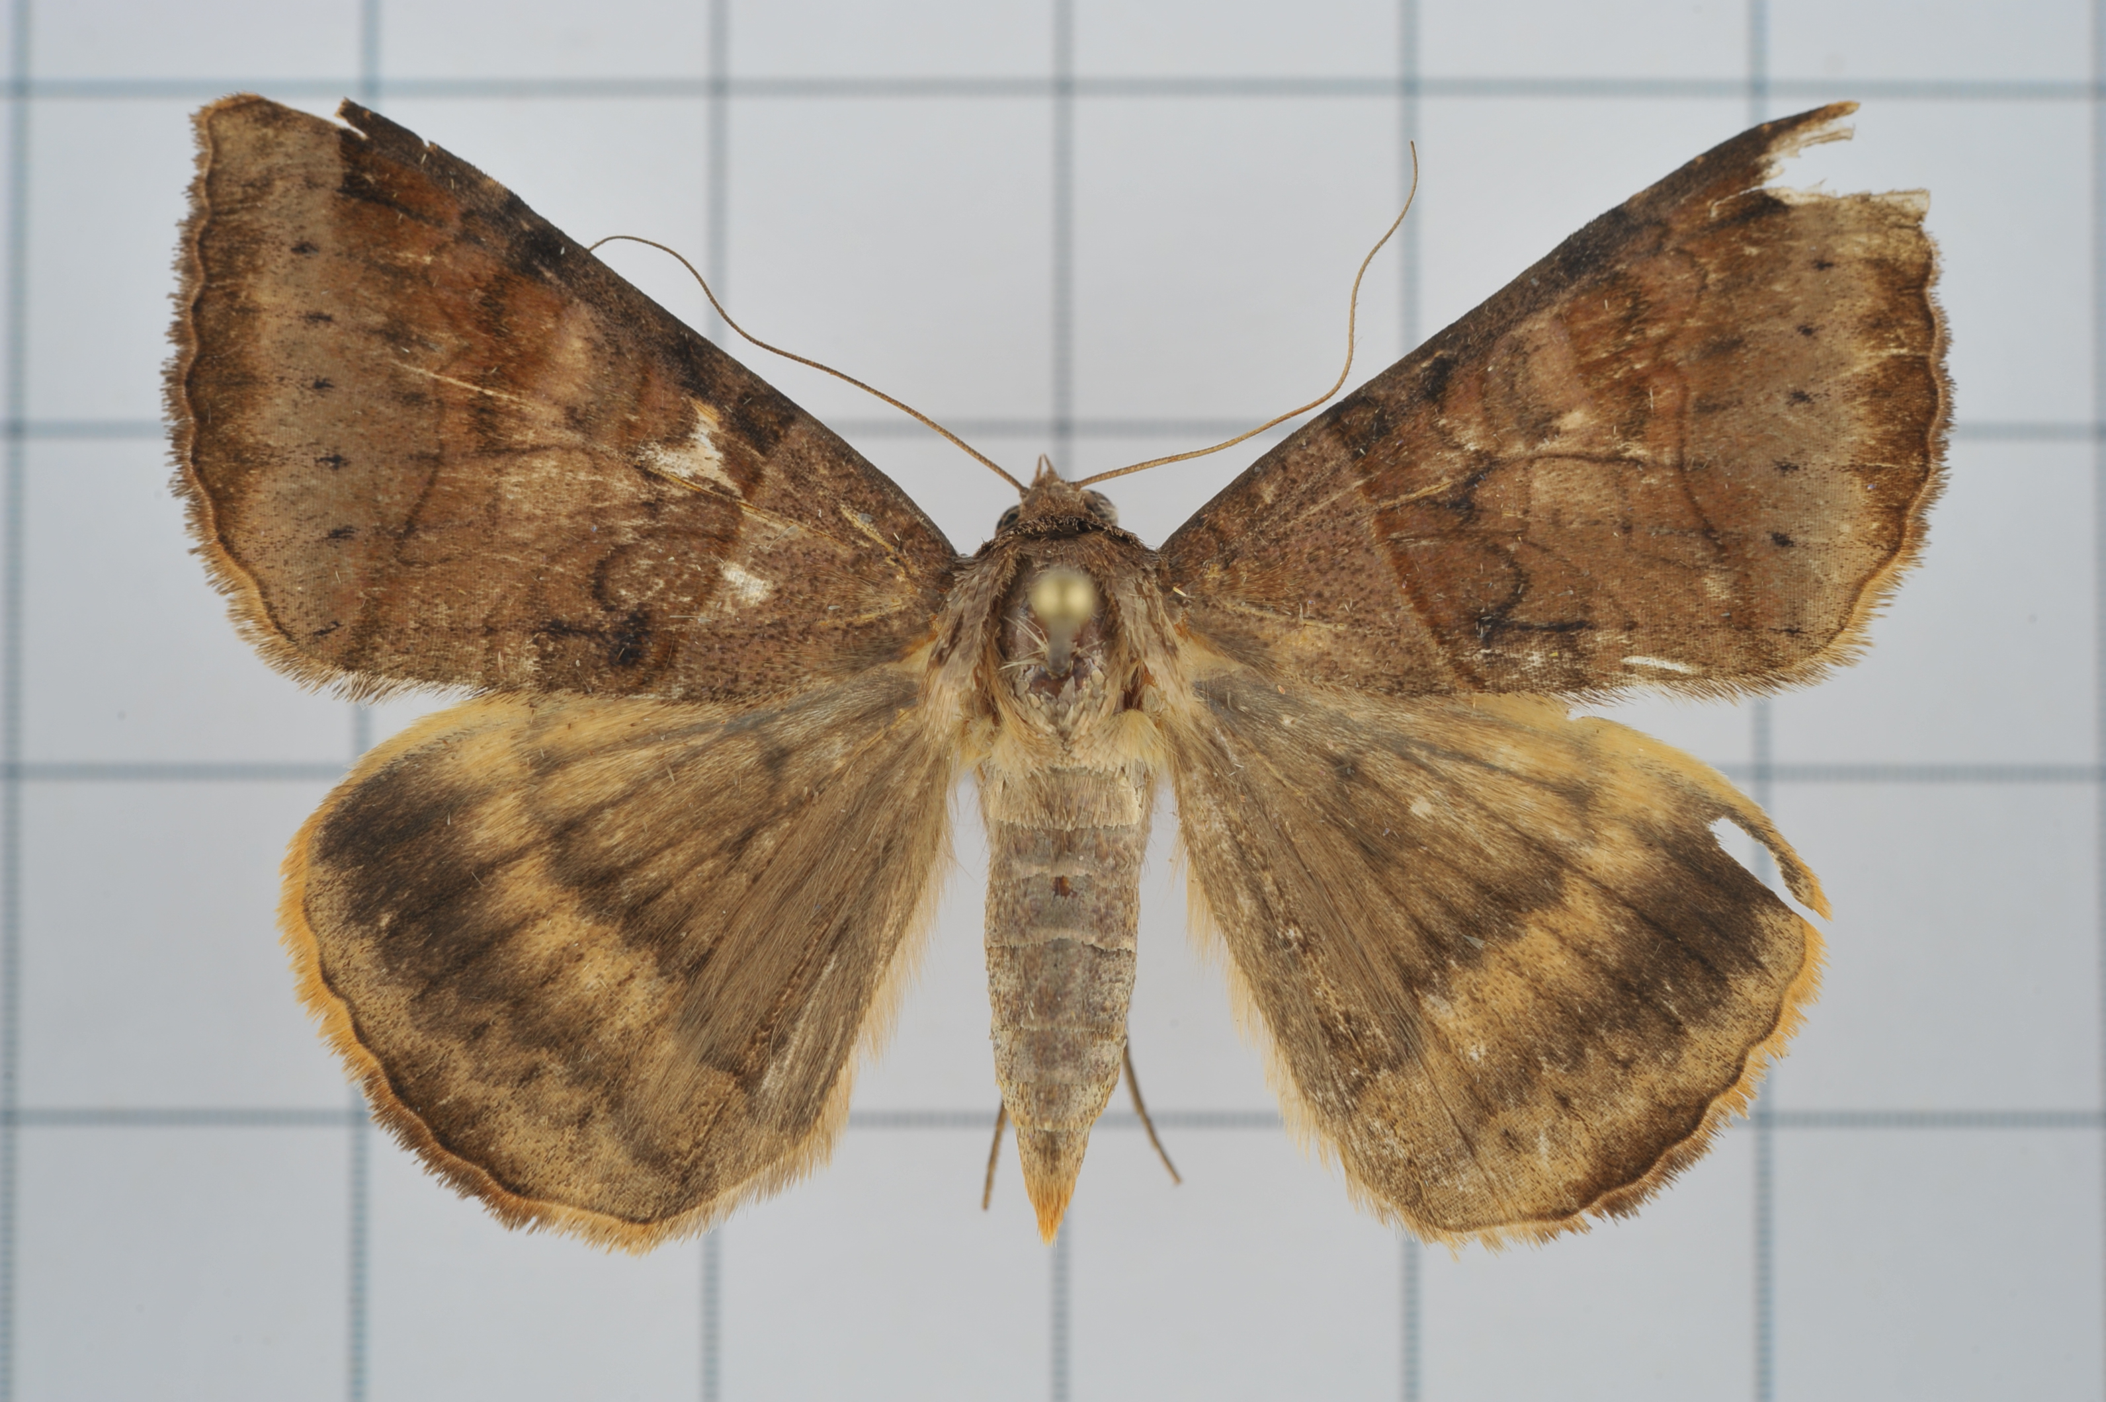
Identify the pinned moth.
Mocis undata
